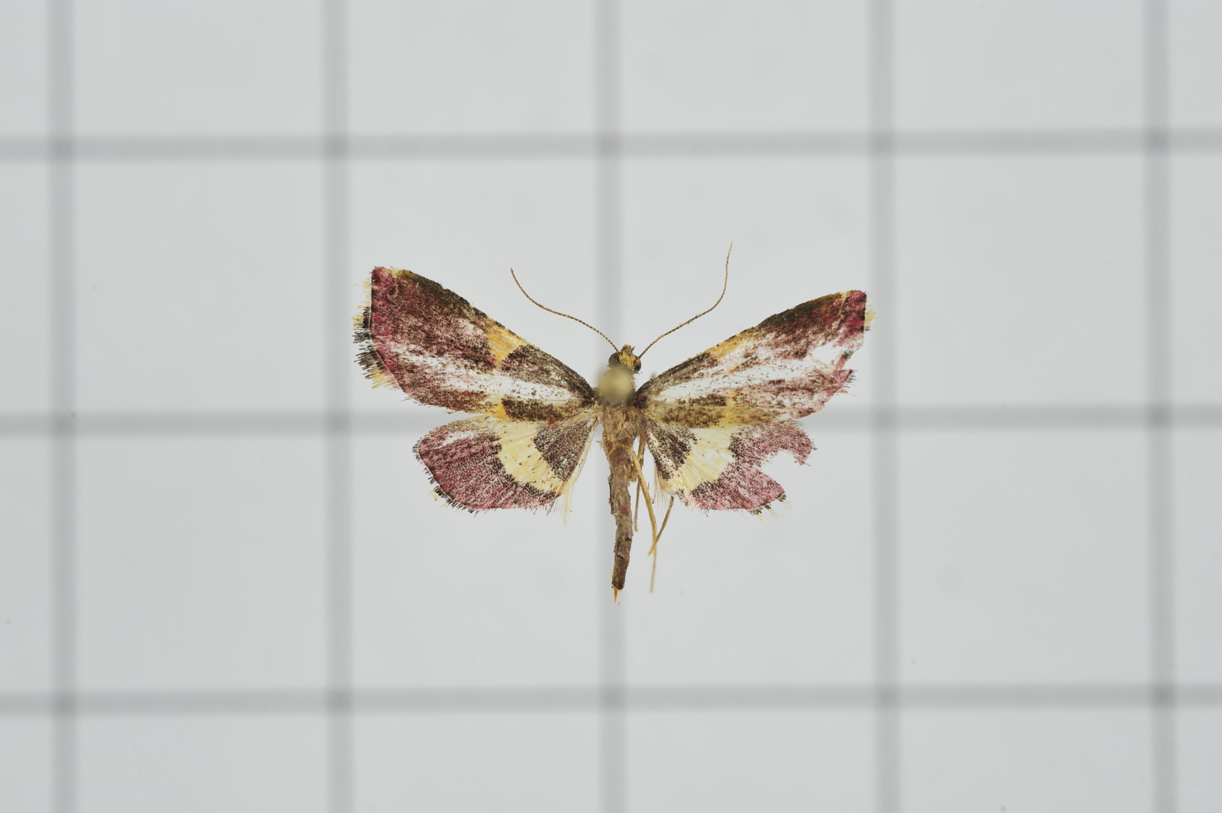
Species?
Endotricha metacuralis
